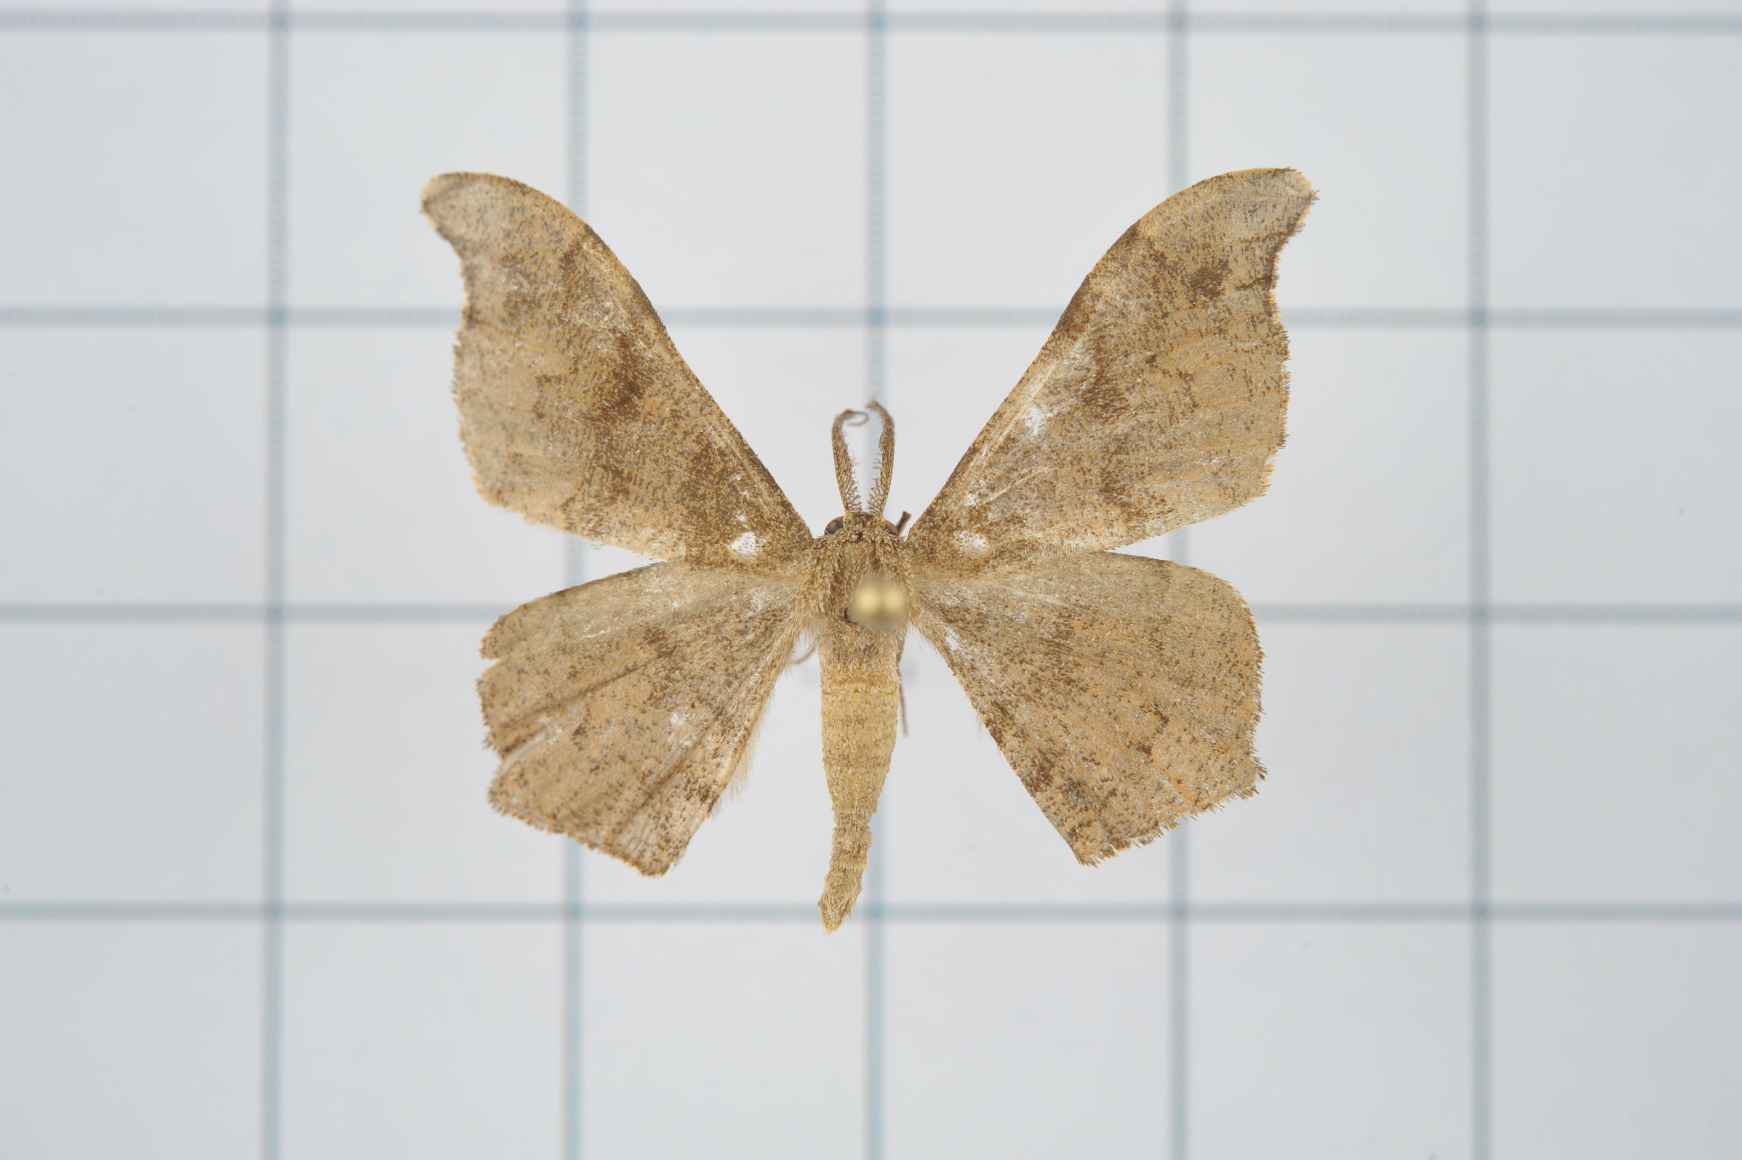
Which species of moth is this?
Hyposidra talaca talaca
